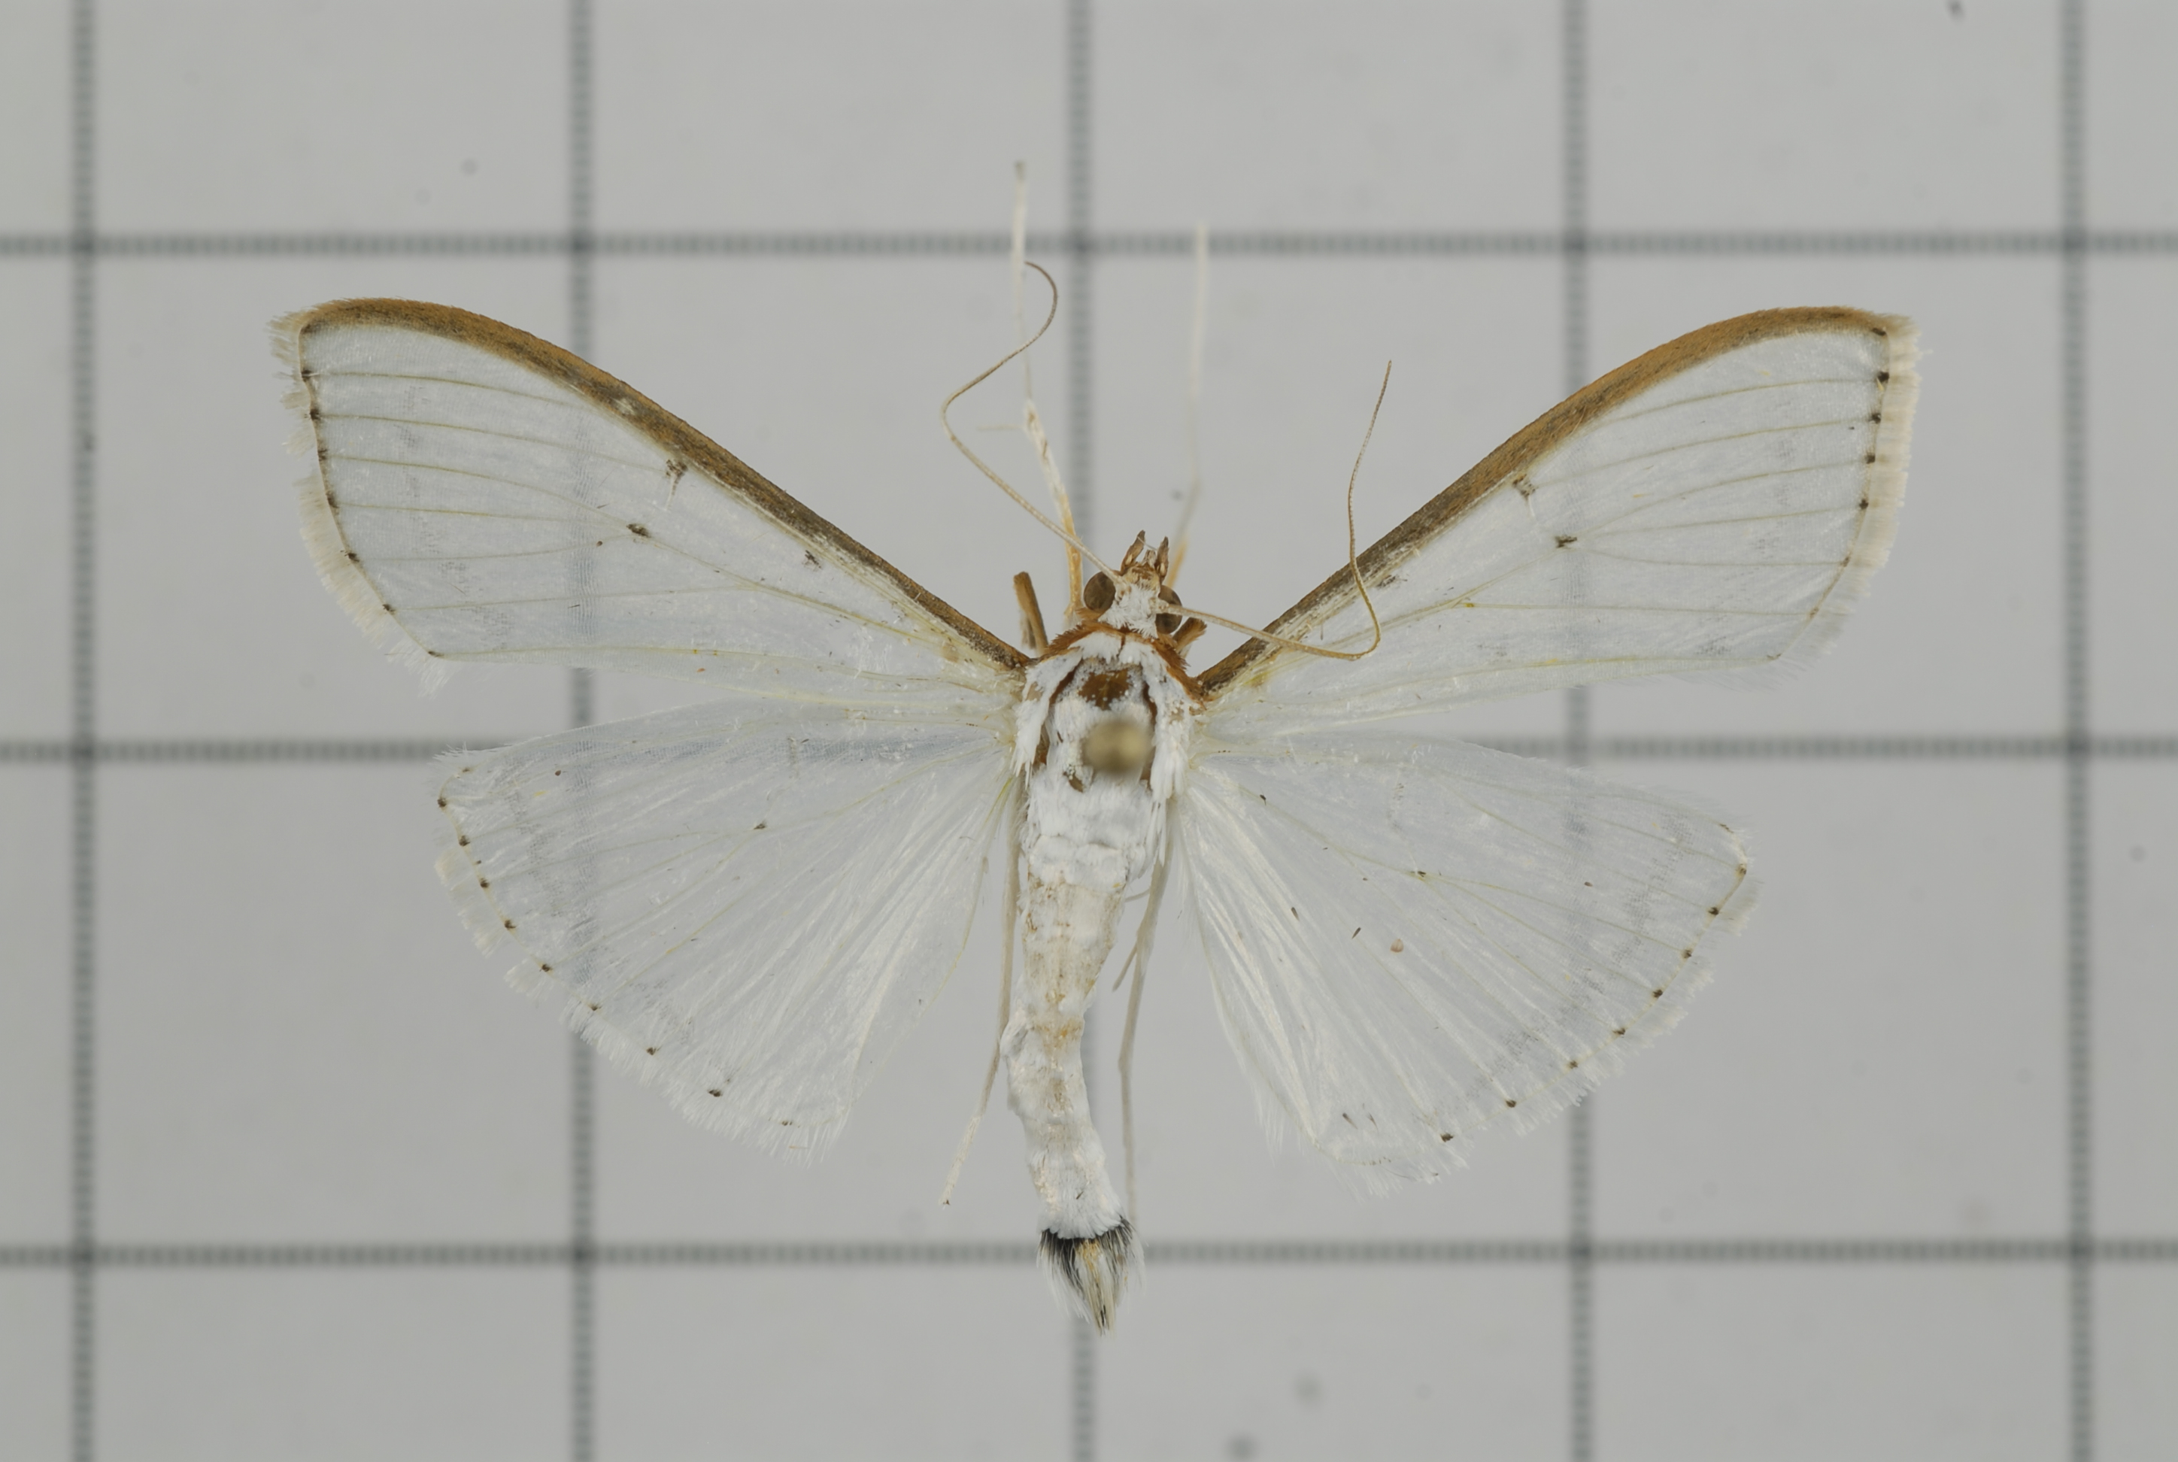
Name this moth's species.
Palpita asiaticalis
